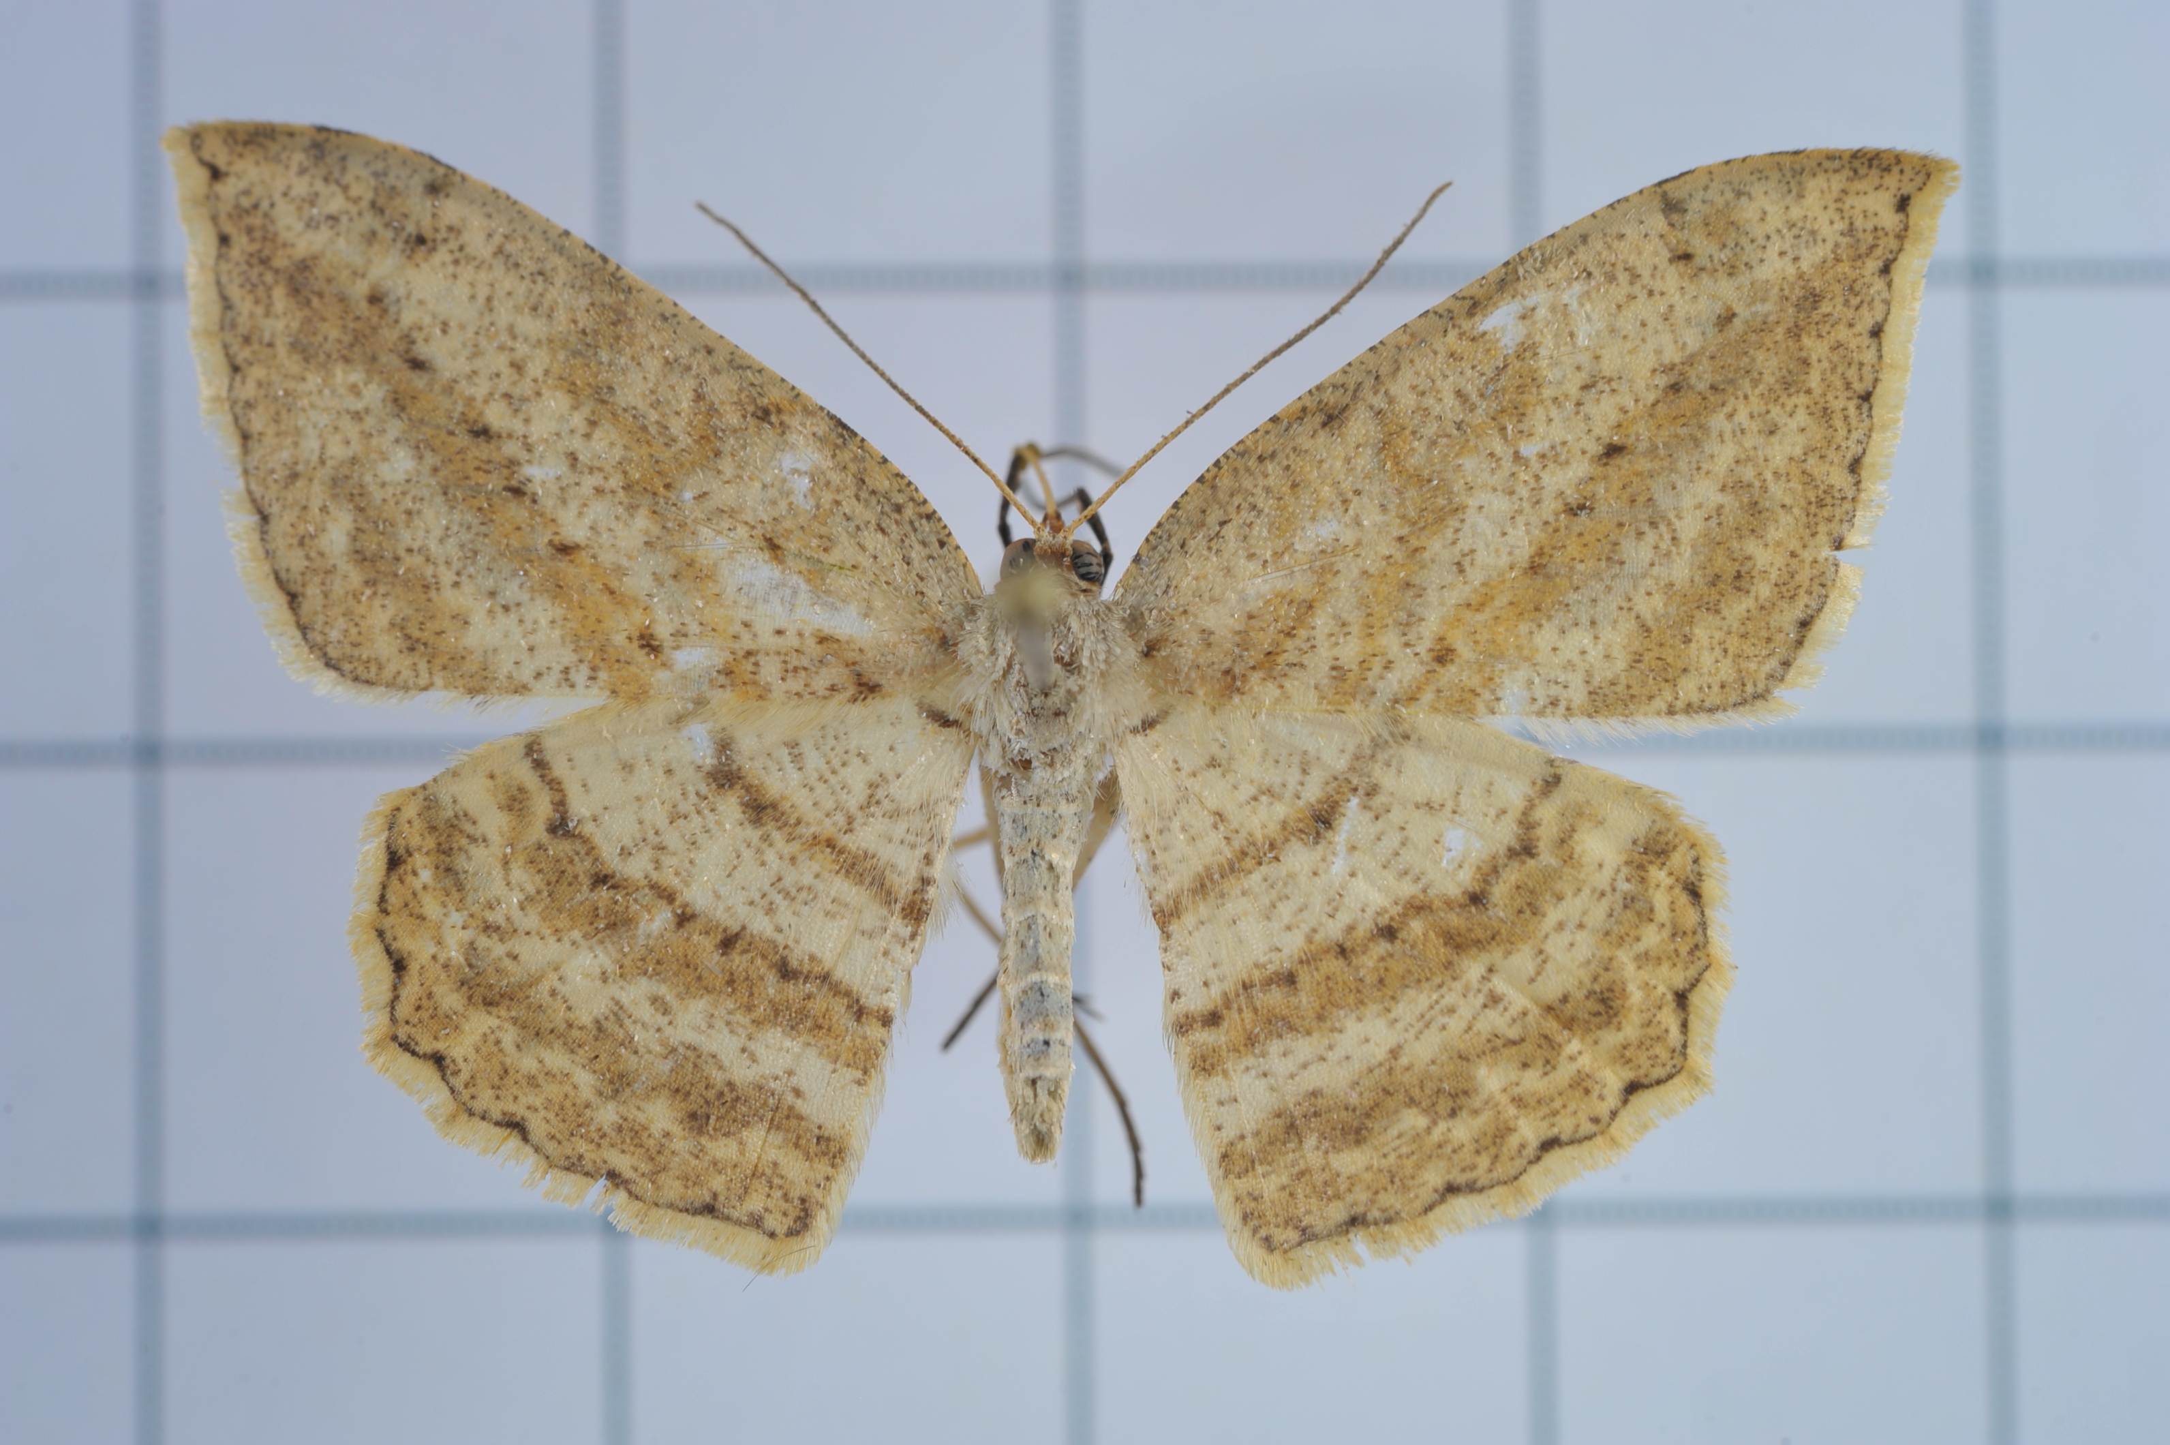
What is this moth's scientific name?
Calletaera obliquata
